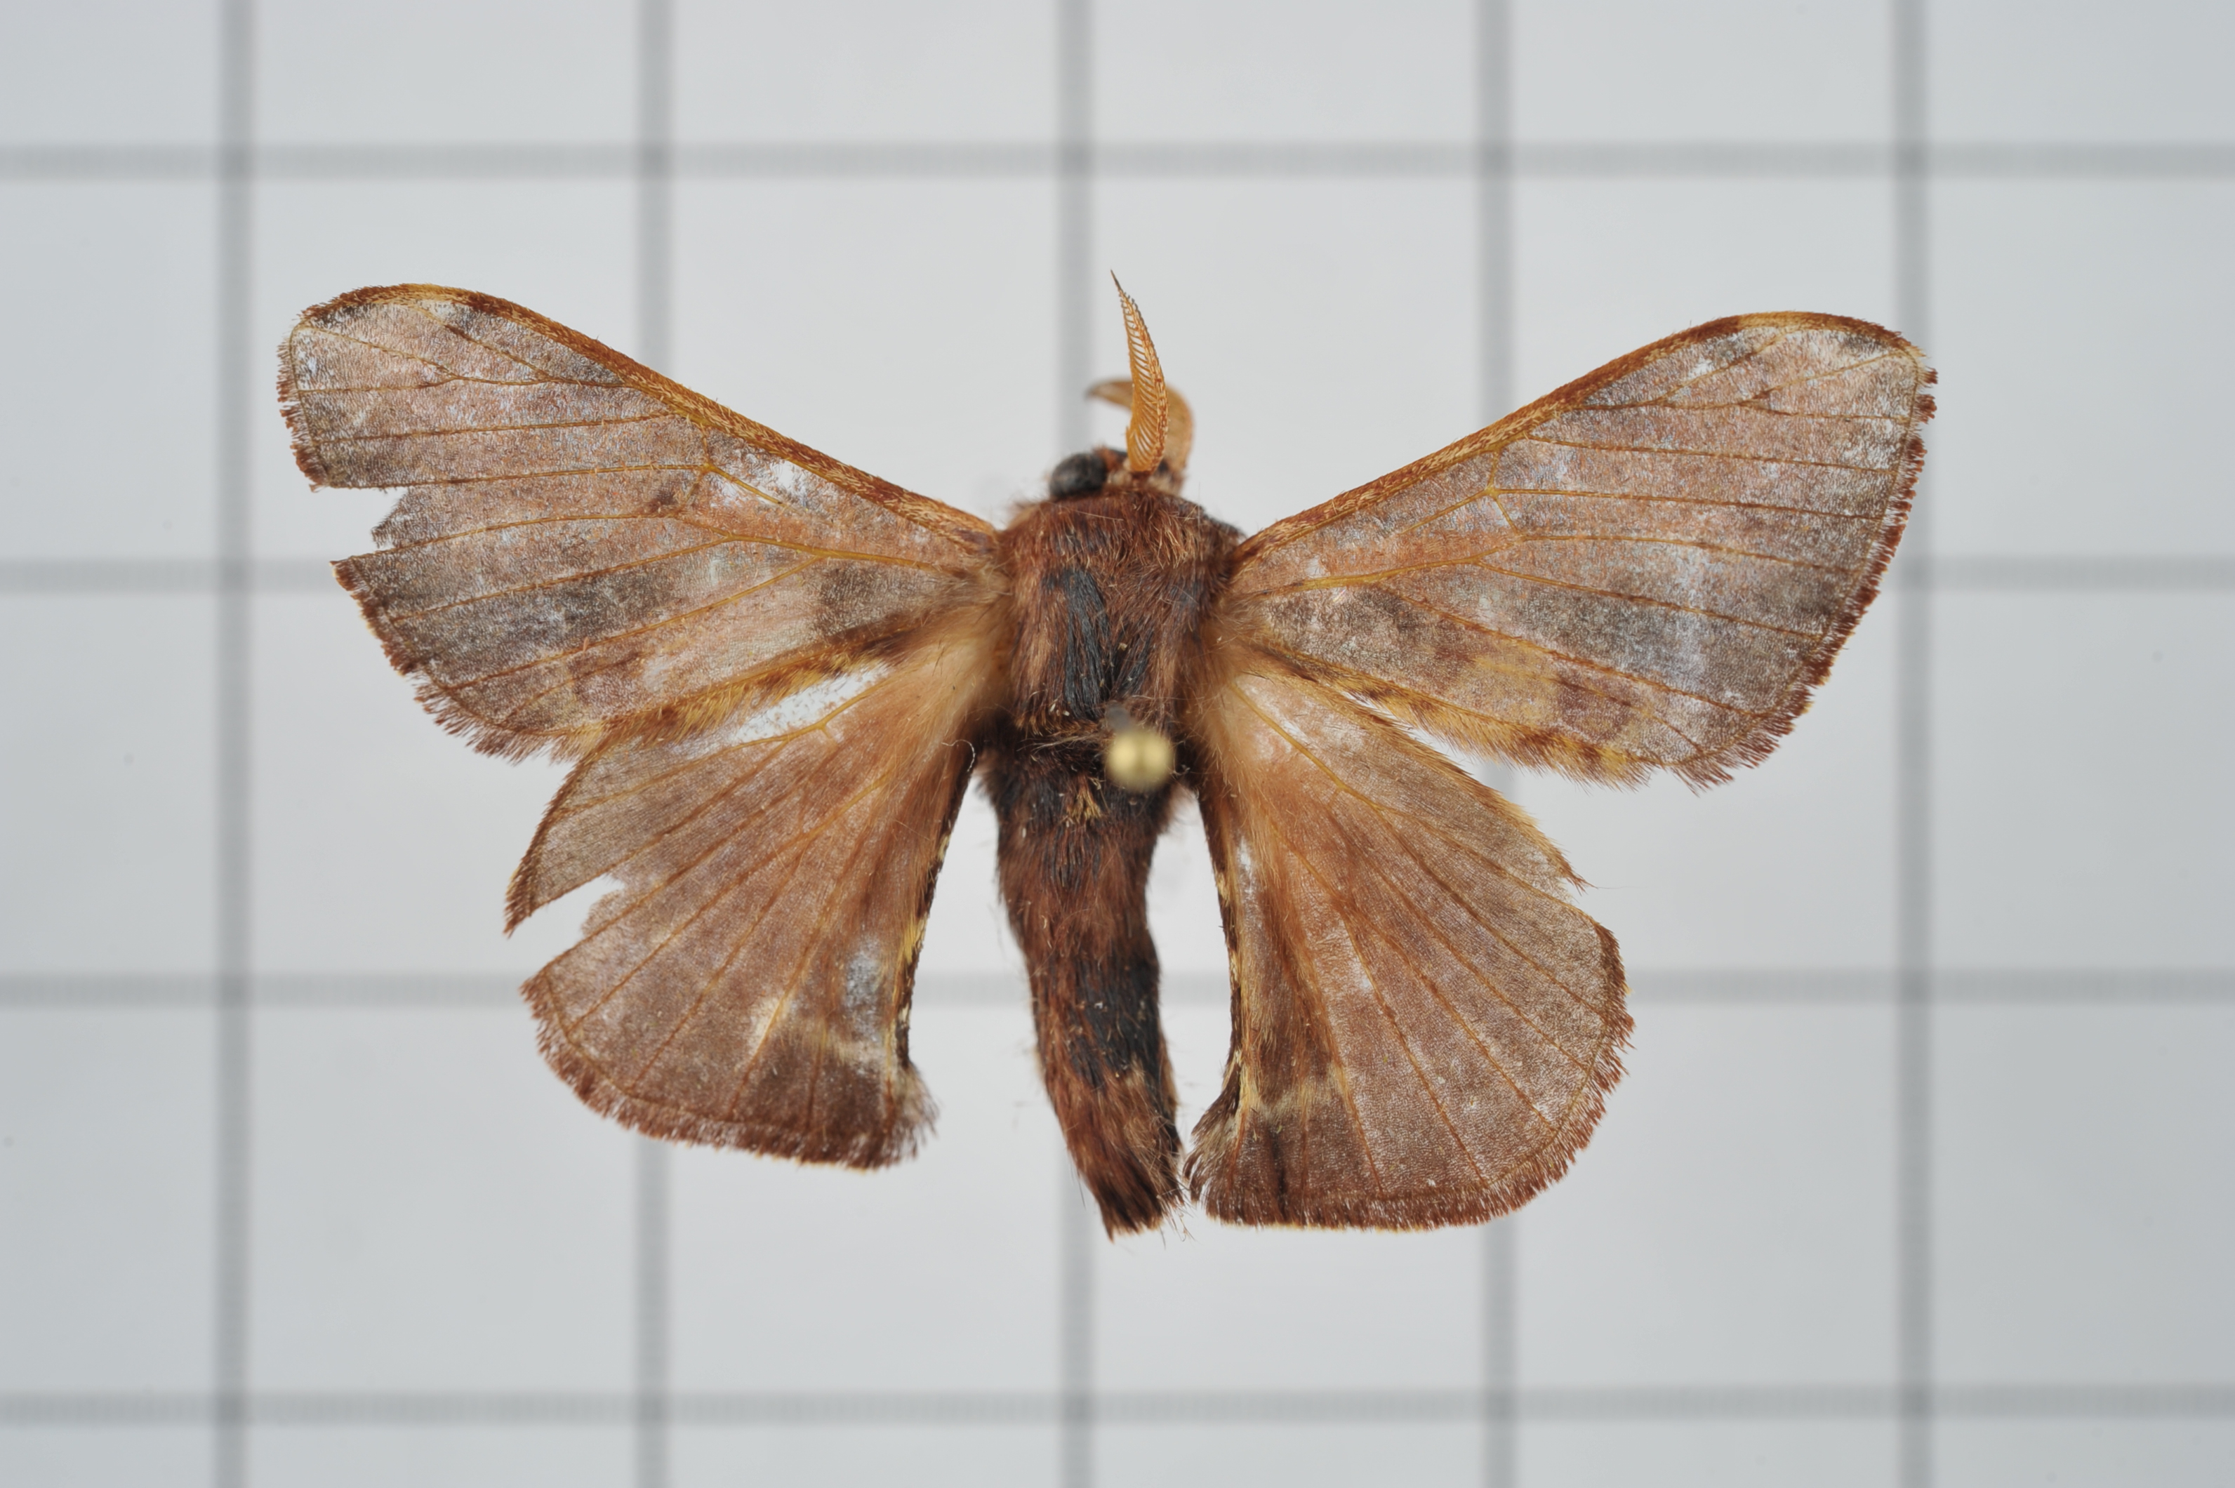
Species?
Triuncina brunnea
